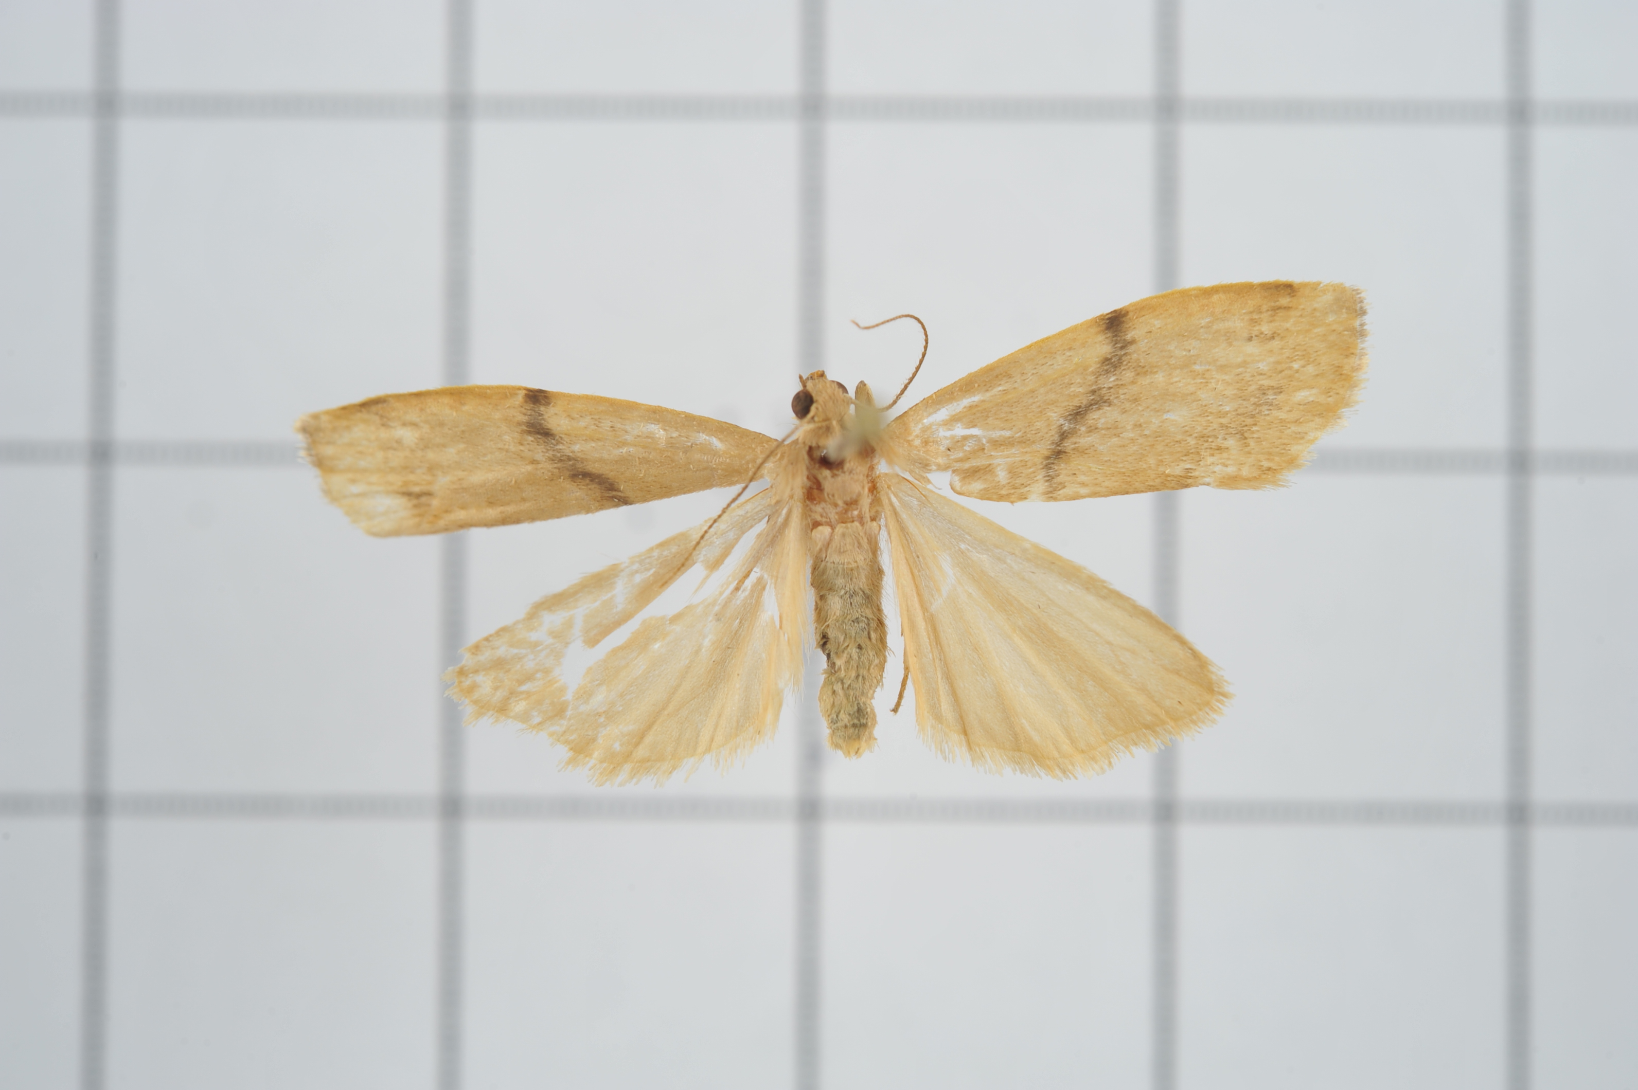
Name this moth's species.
Mithuna arizana
